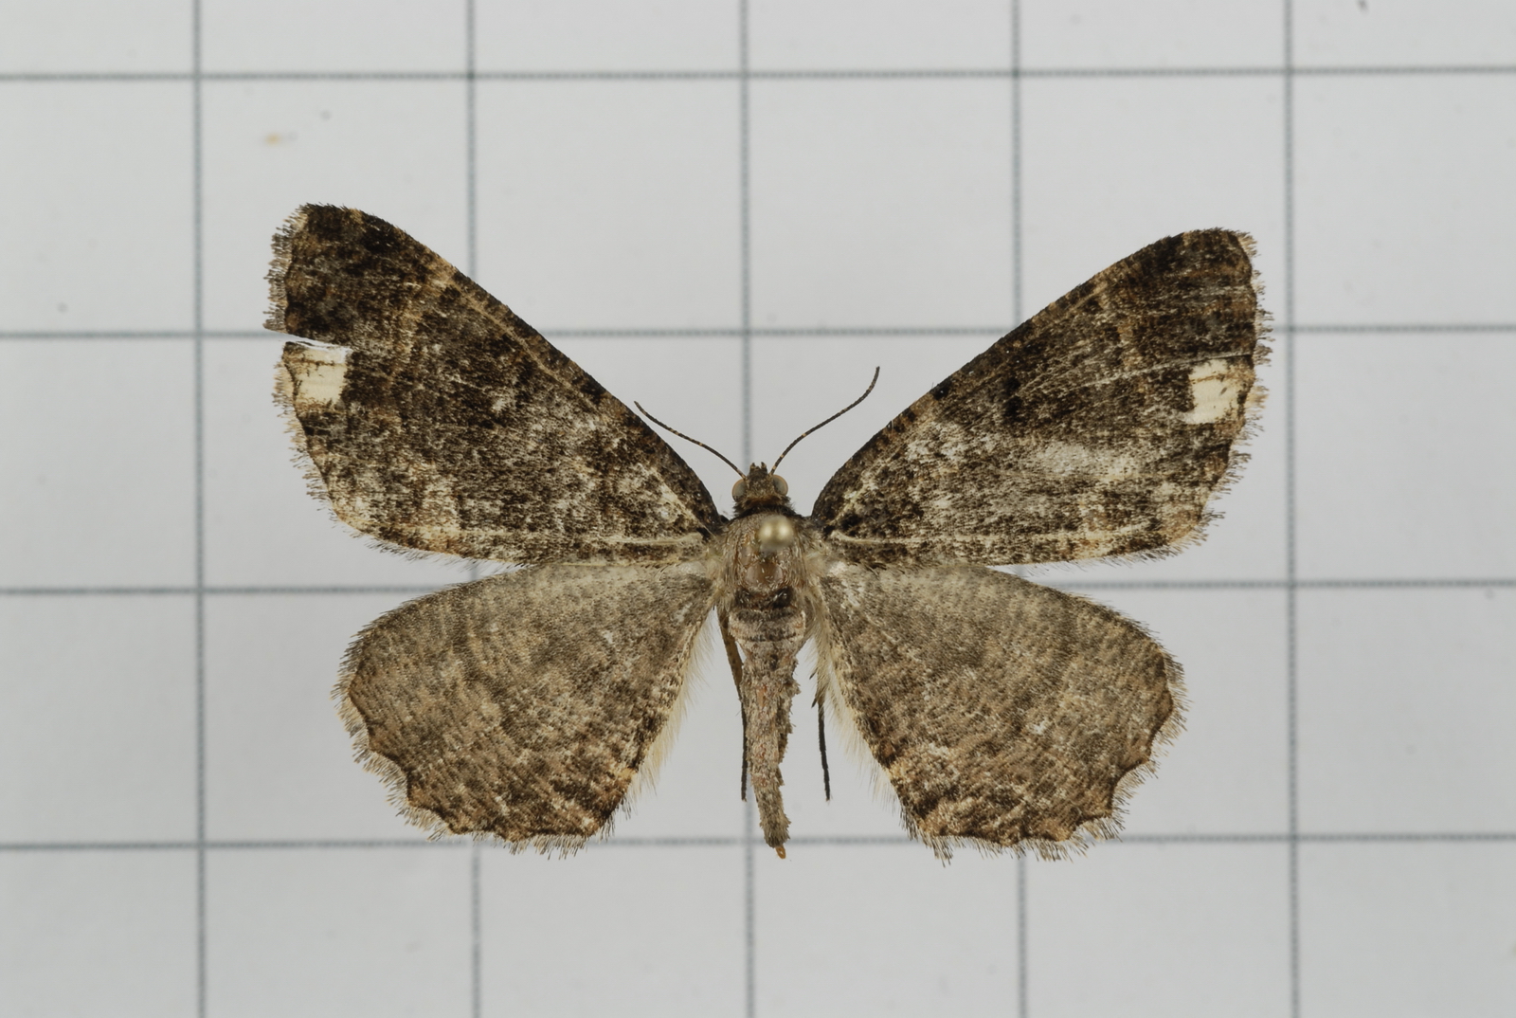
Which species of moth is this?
Parectropis subflava
